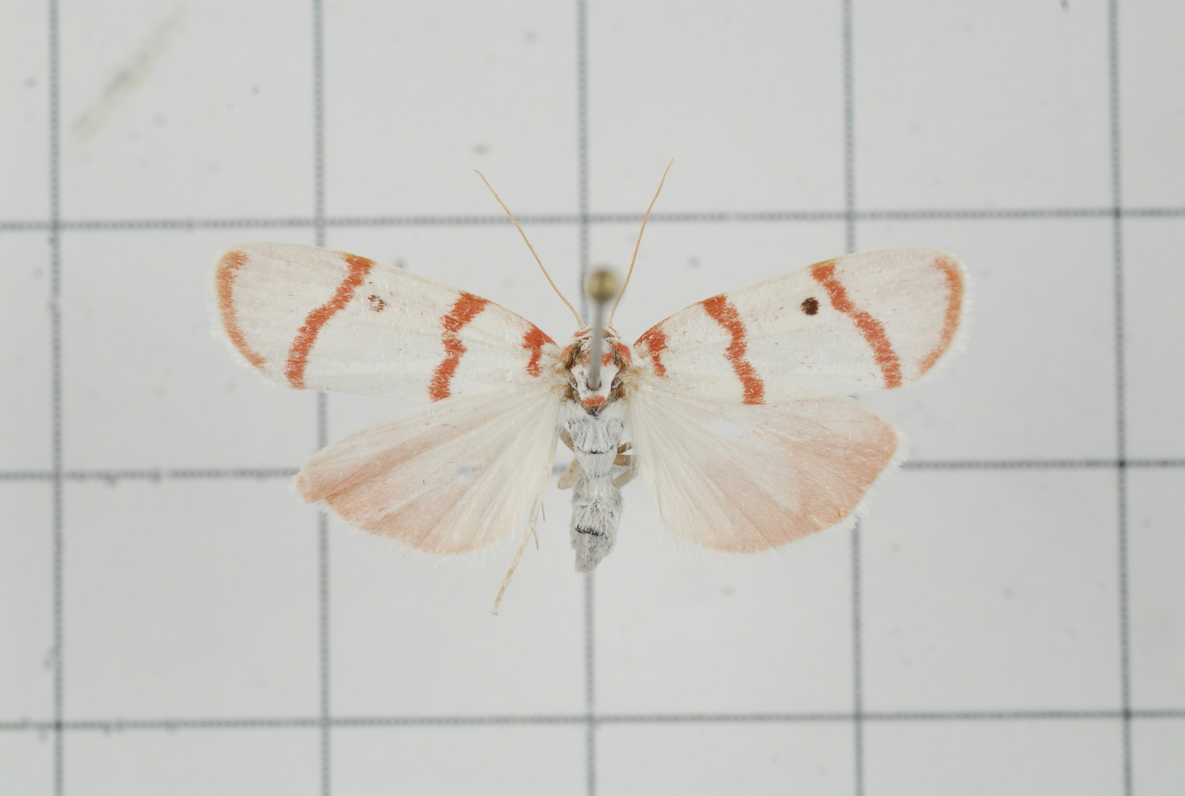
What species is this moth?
Cyana hamata hamata
